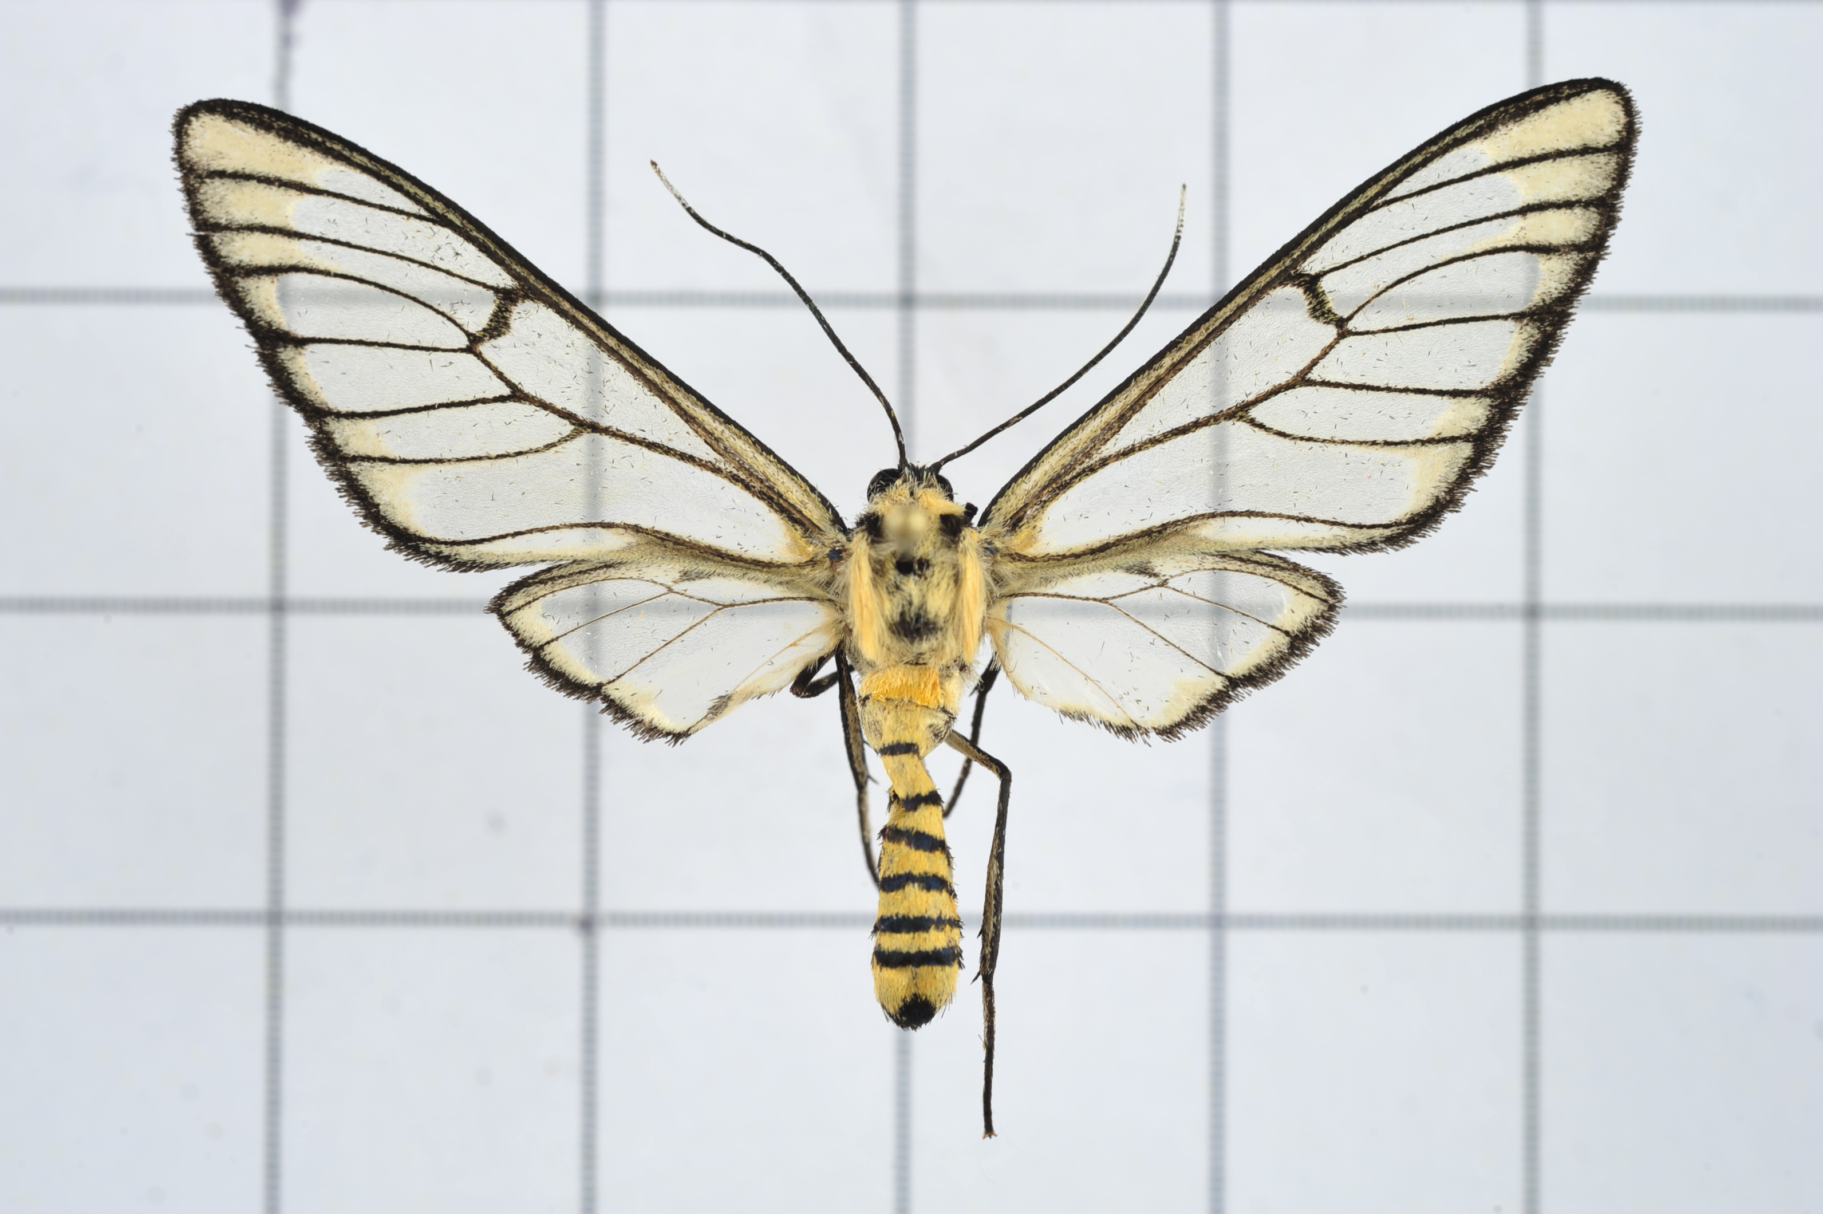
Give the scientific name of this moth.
Amata wilemani
